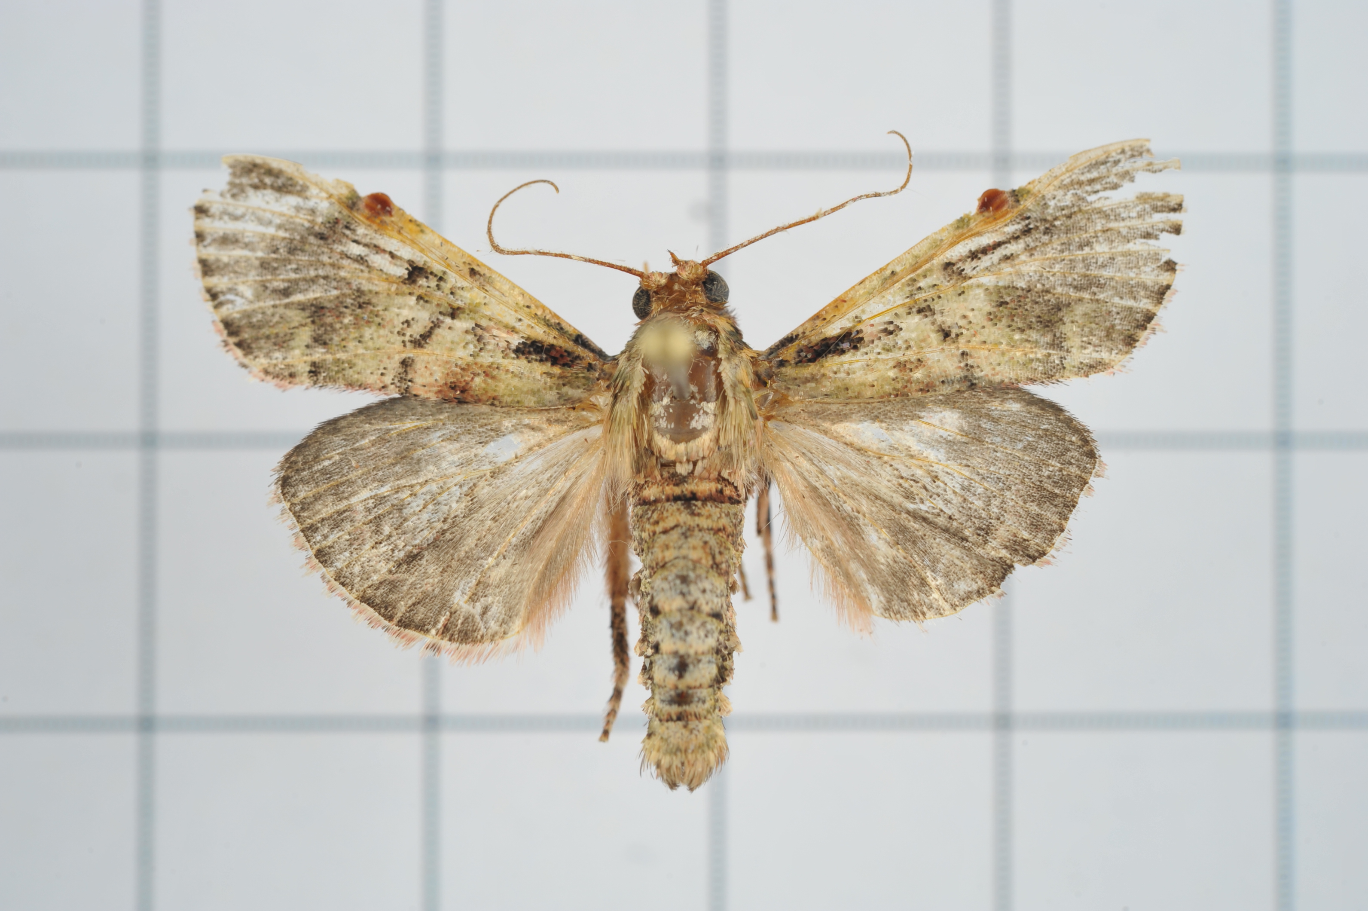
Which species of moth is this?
Locastra muscosalis
